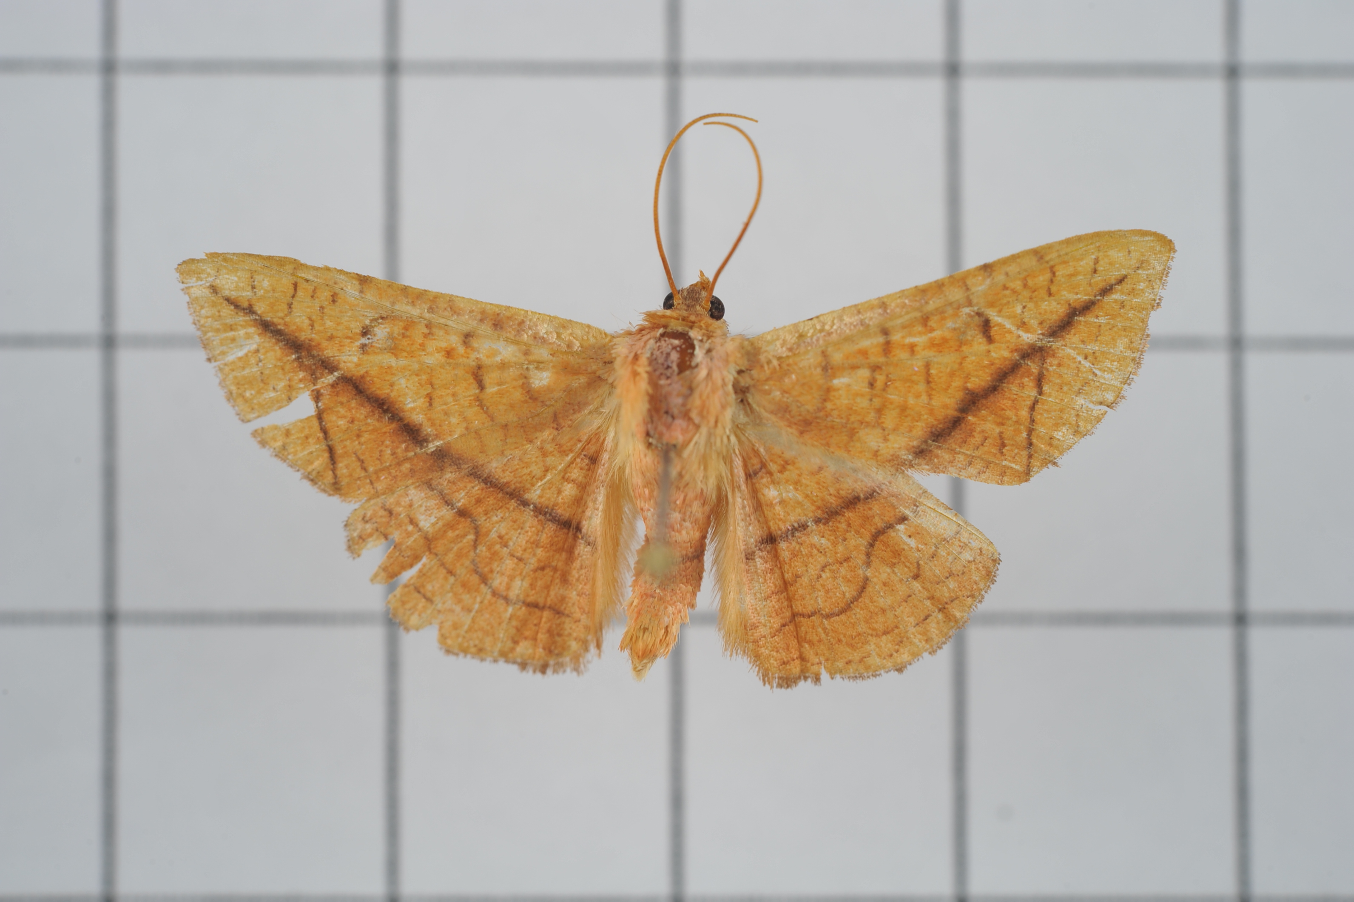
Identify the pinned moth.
Sonagara strigipennis
